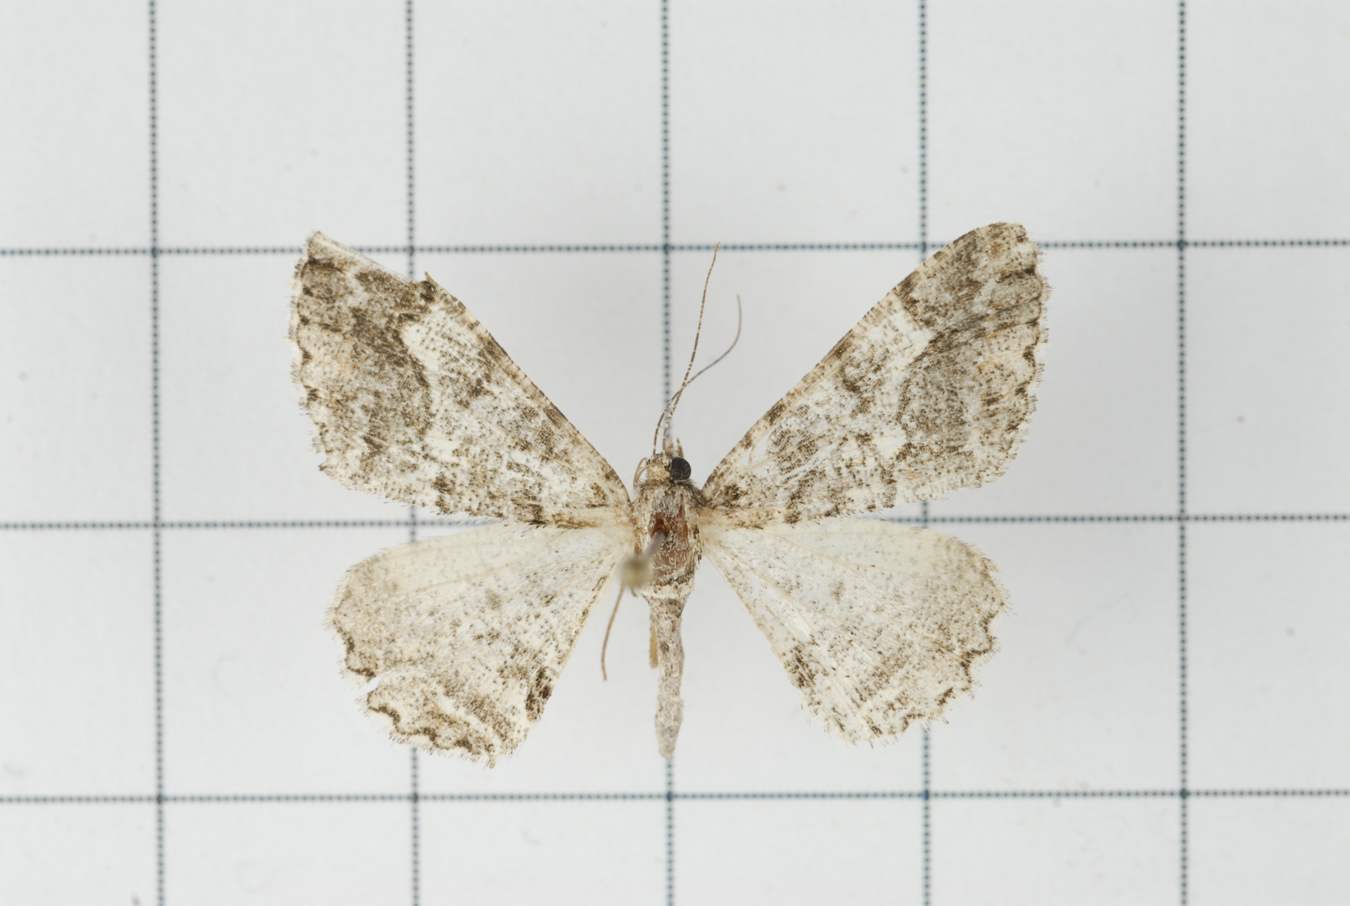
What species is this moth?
Alcis taiwanovariegata
